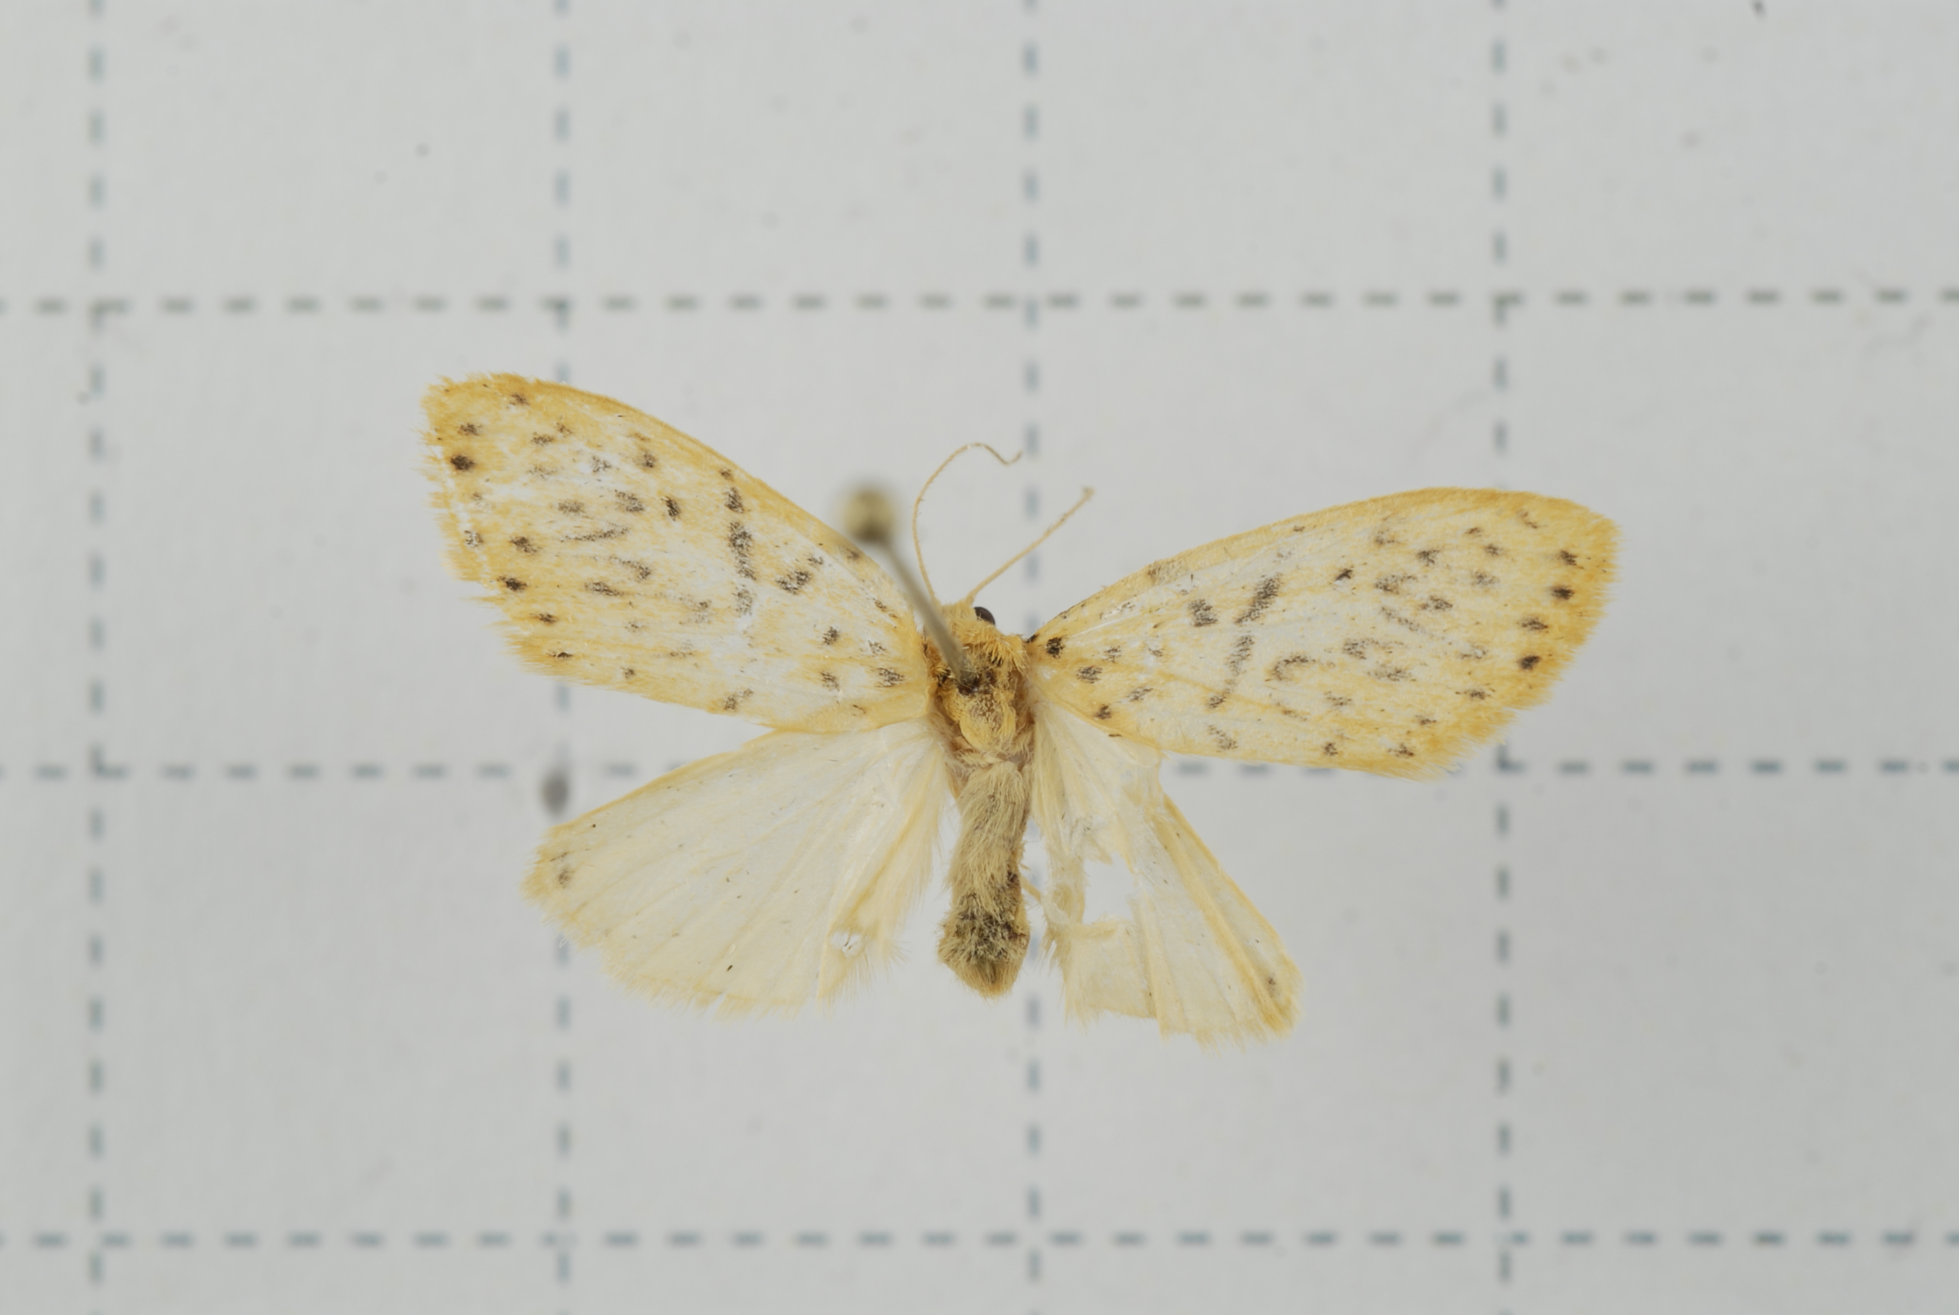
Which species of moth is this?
Huangilene alikangiae alikangiae
